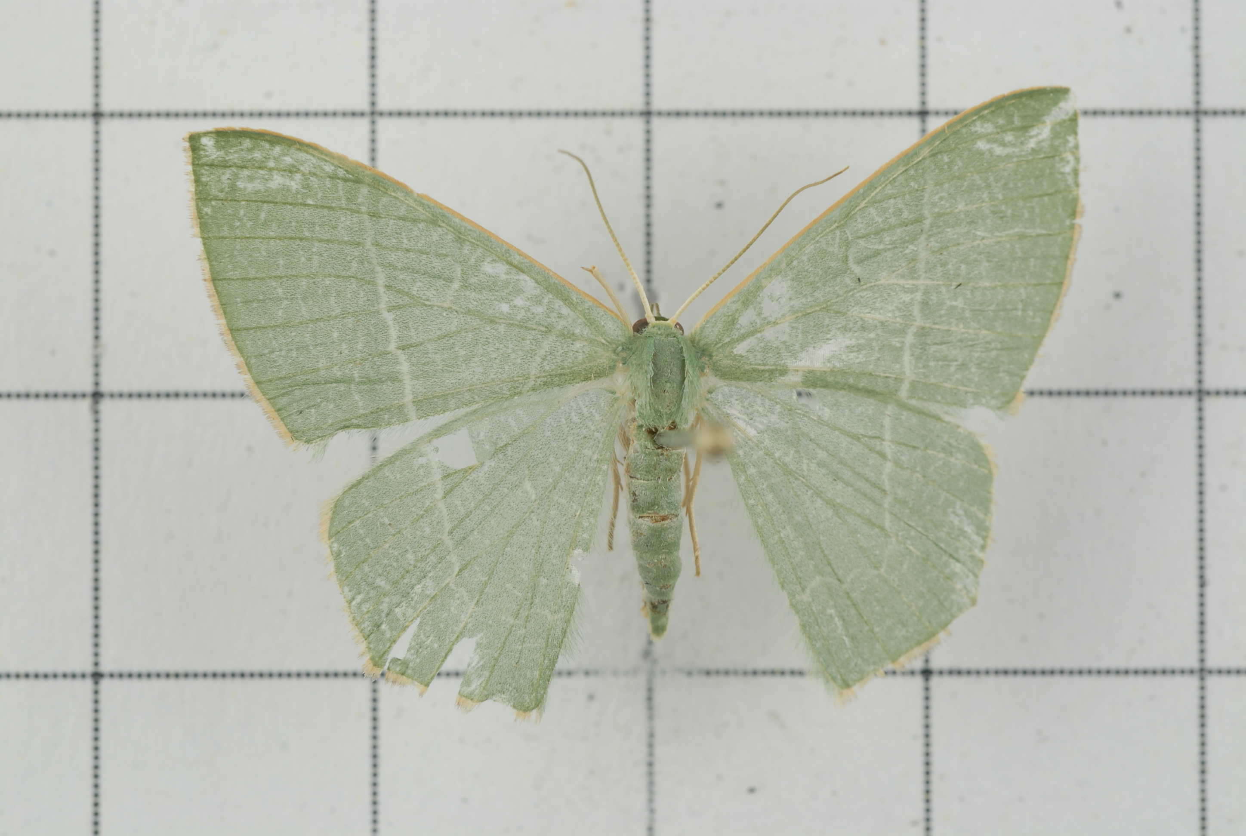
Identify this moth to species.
Pelagodes subquadraria
